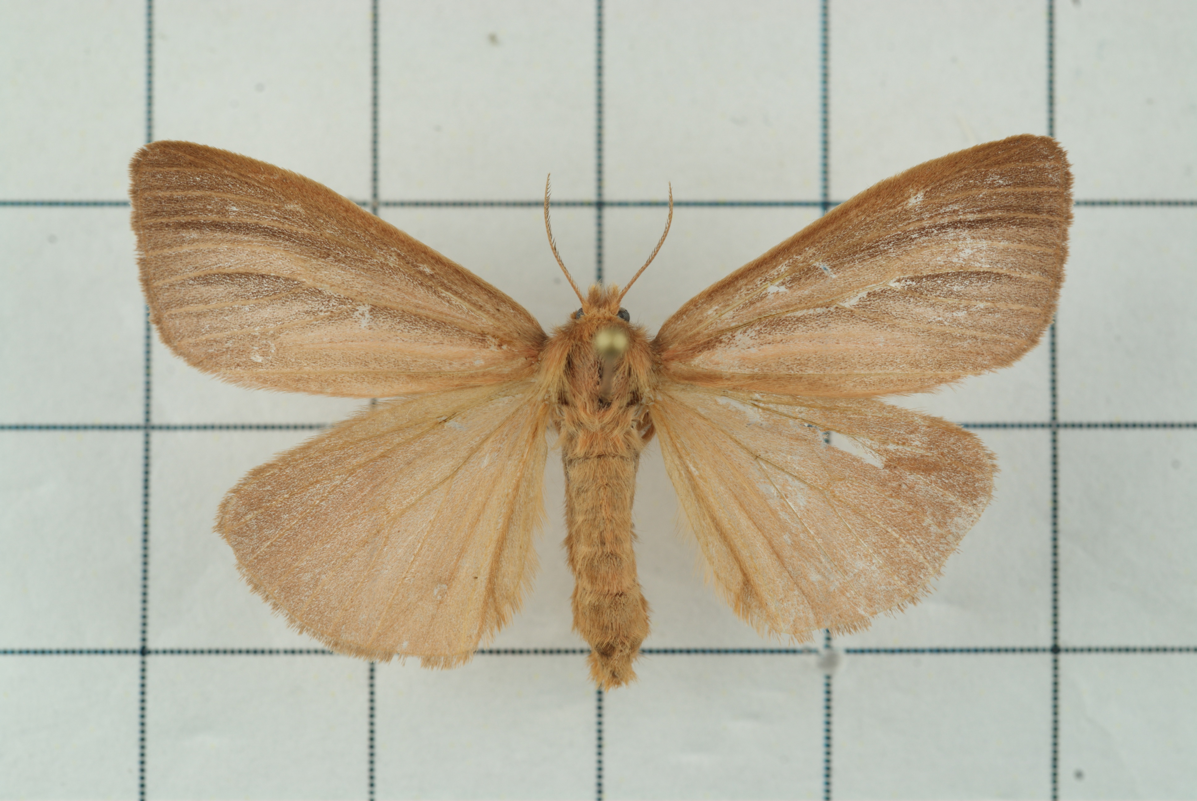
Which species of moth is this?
Pantana substrigosa
